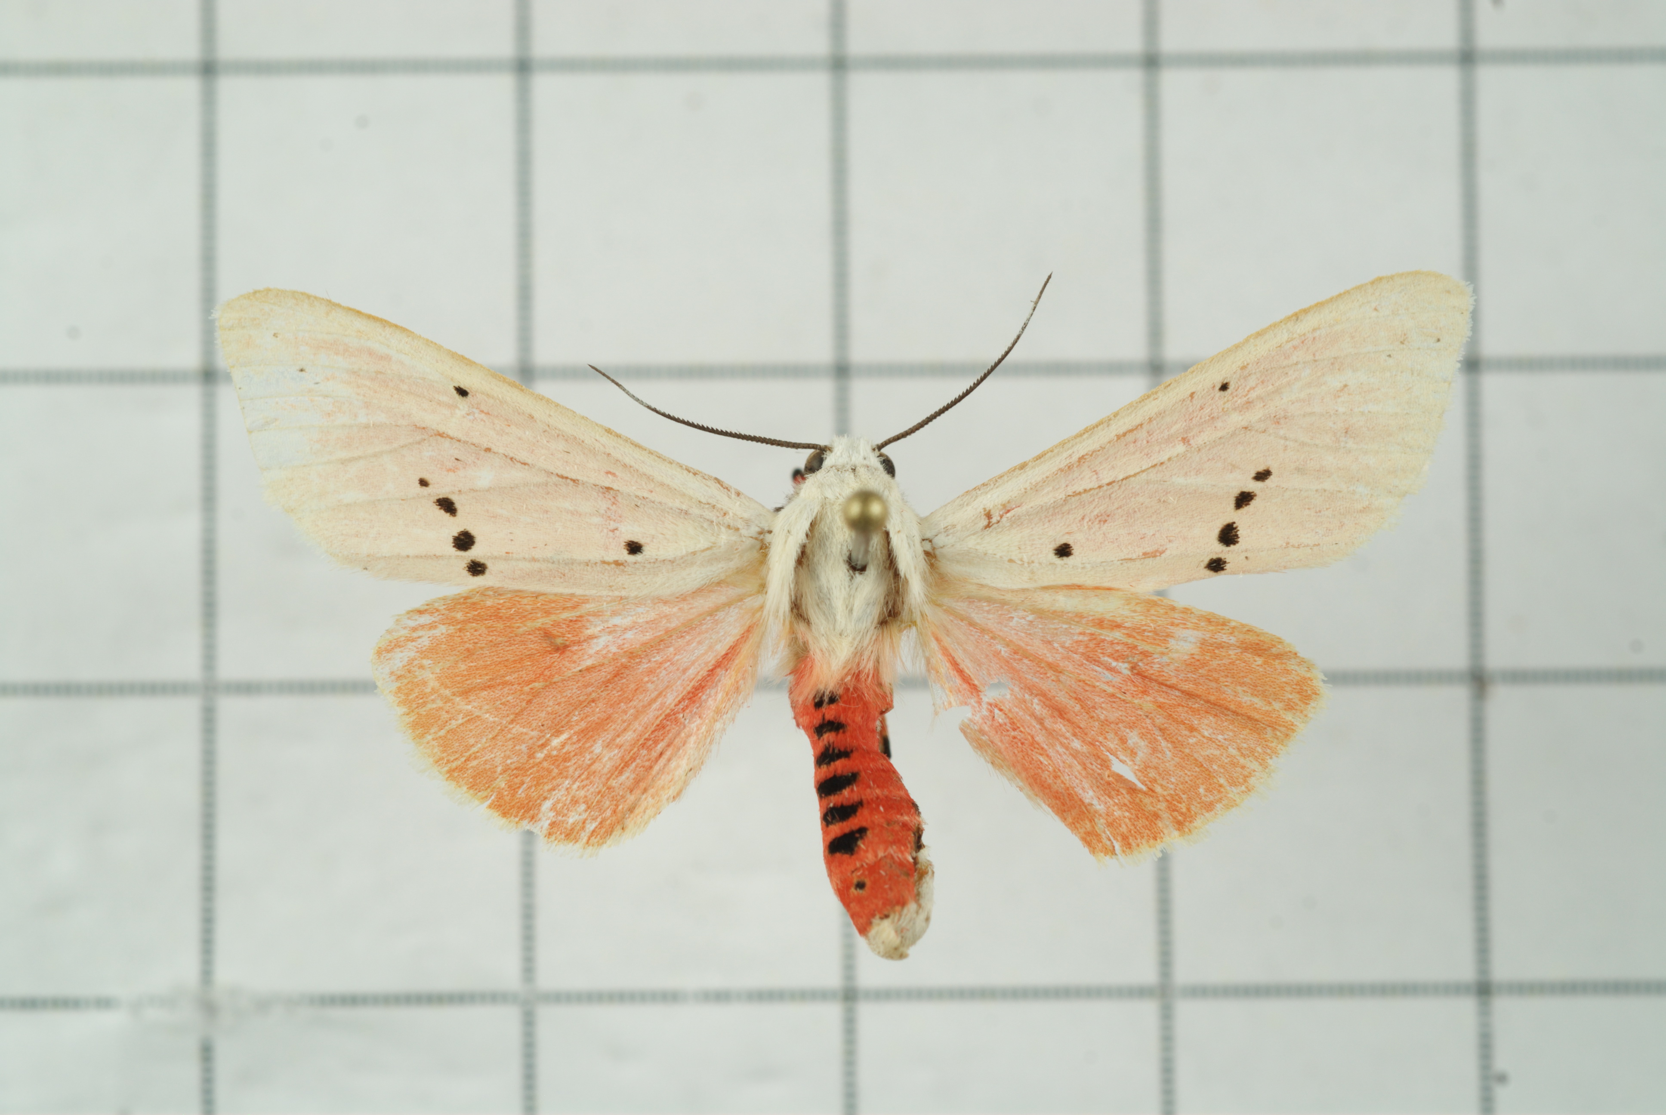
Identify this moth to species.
Spilarctia subcarnea
